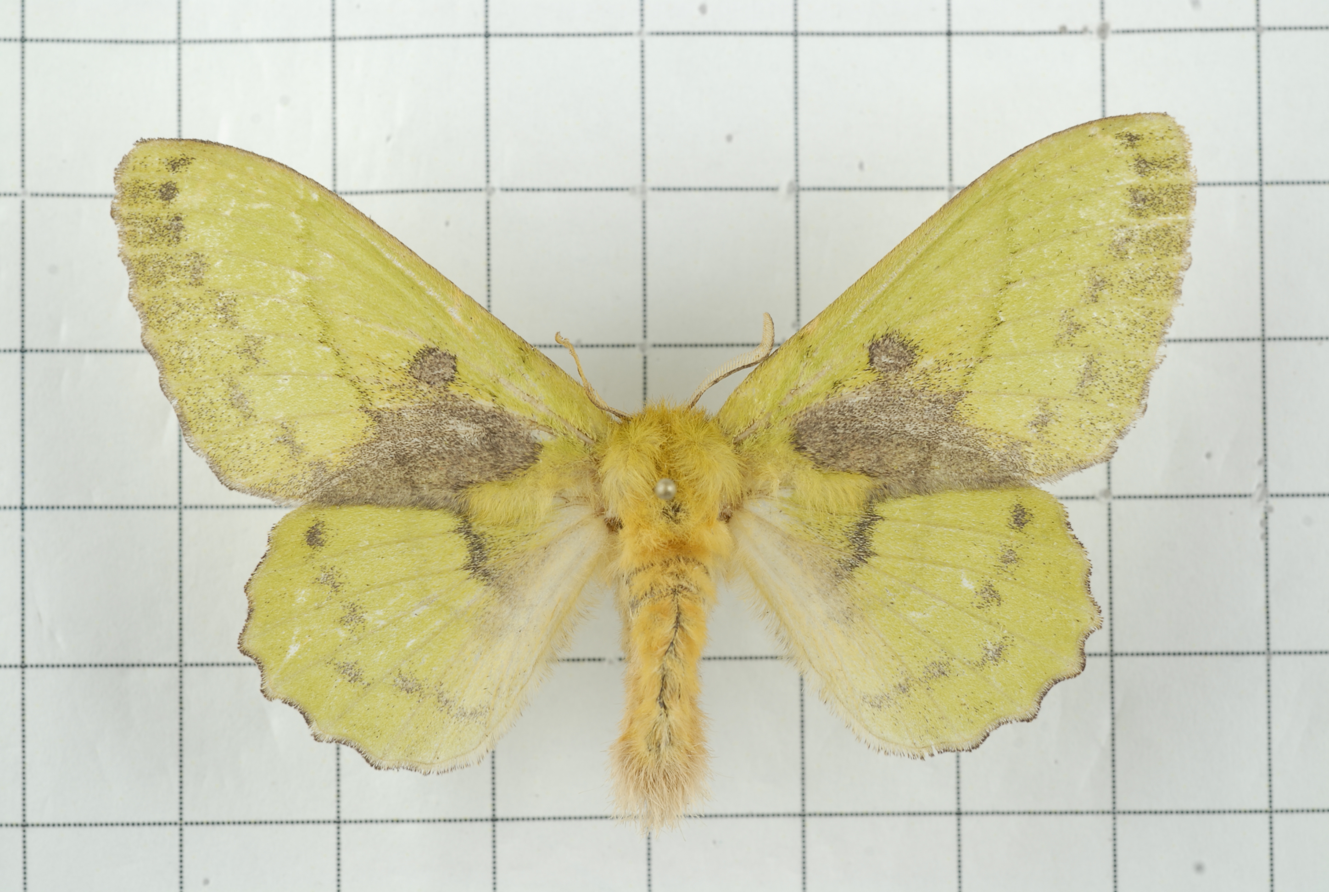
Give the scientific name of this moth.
Trabala vishnou guttata
